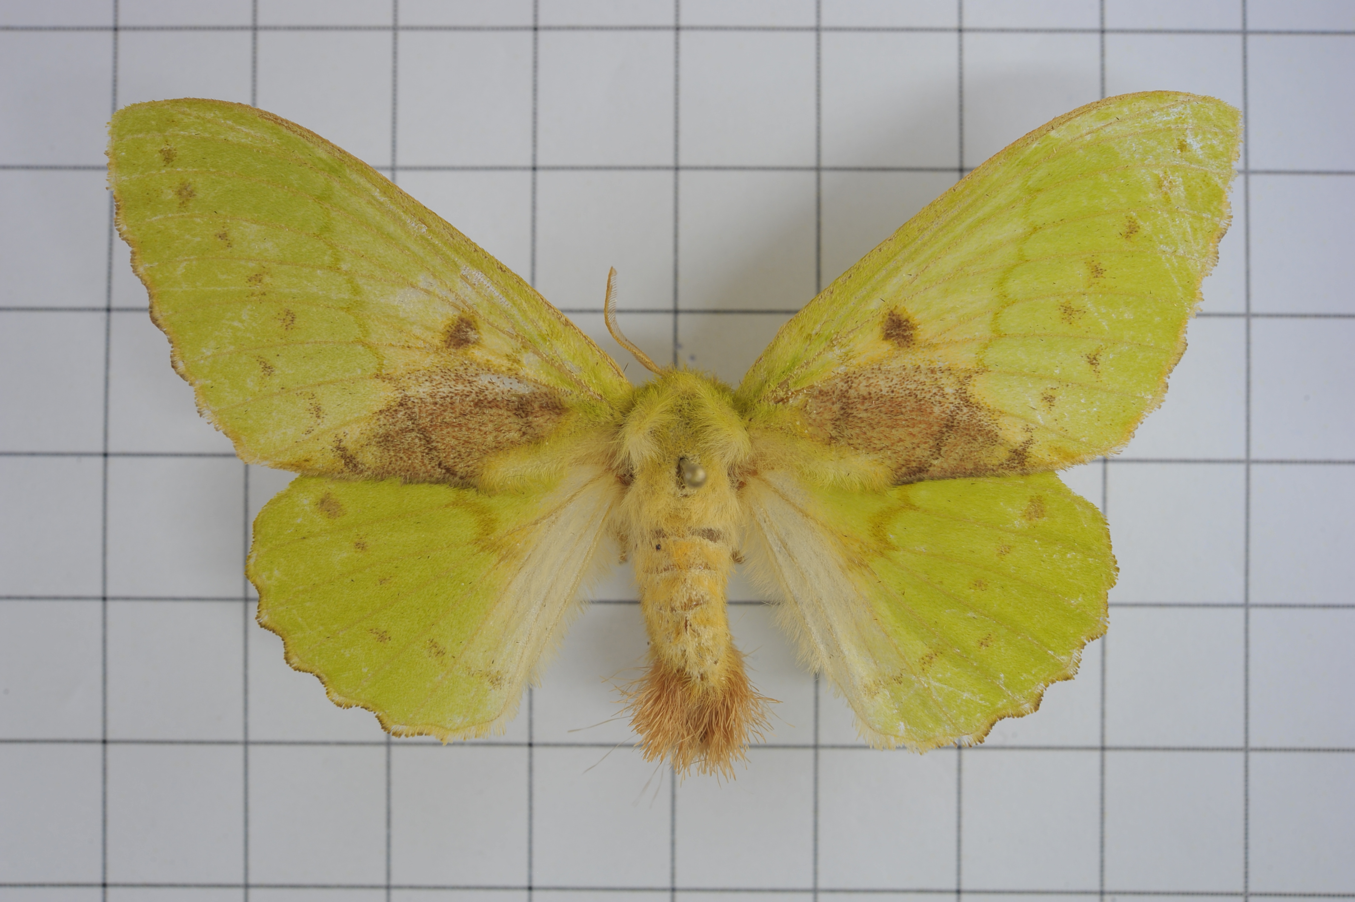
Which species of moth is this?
Trabala vishnou guttata
